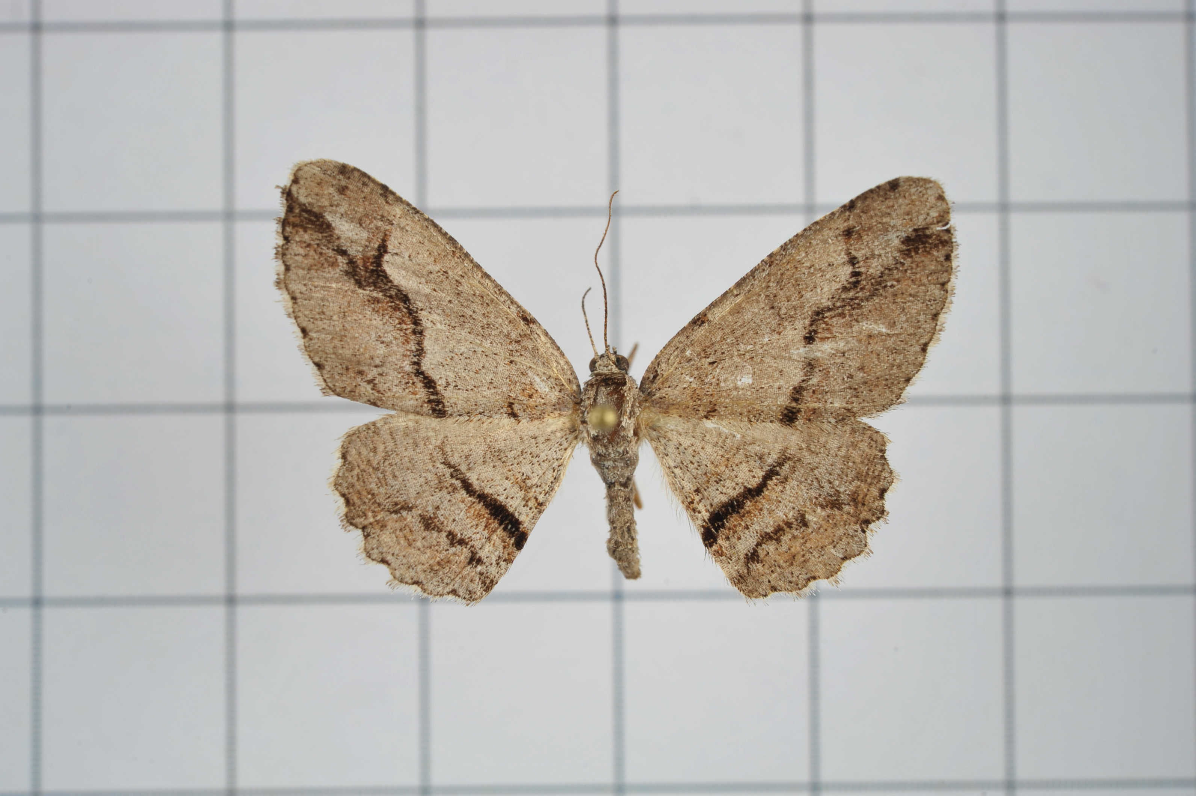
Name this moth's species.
Rikiosatoa mavi
